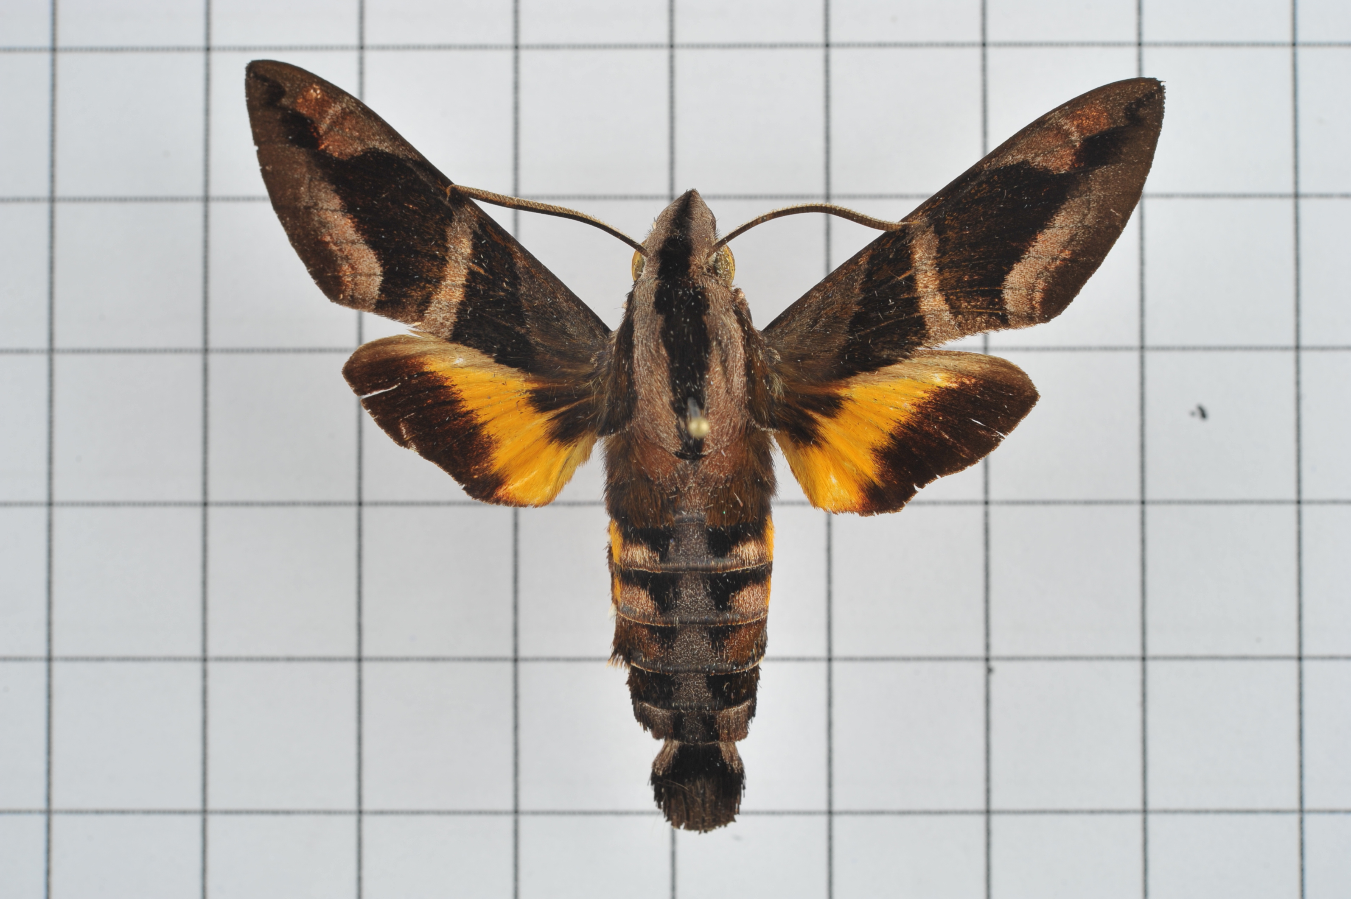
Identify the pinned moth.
Macroglossum mitchellii imperator
